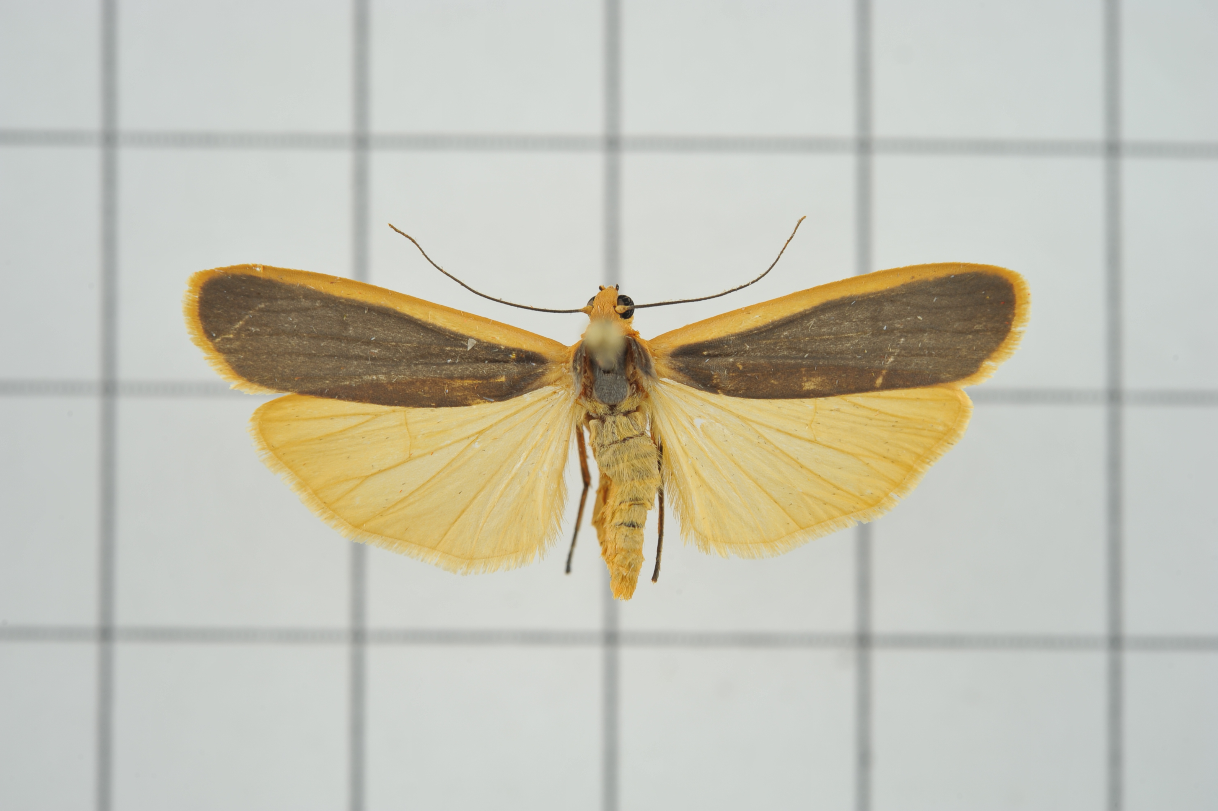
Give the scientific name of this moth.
Brunia antica
